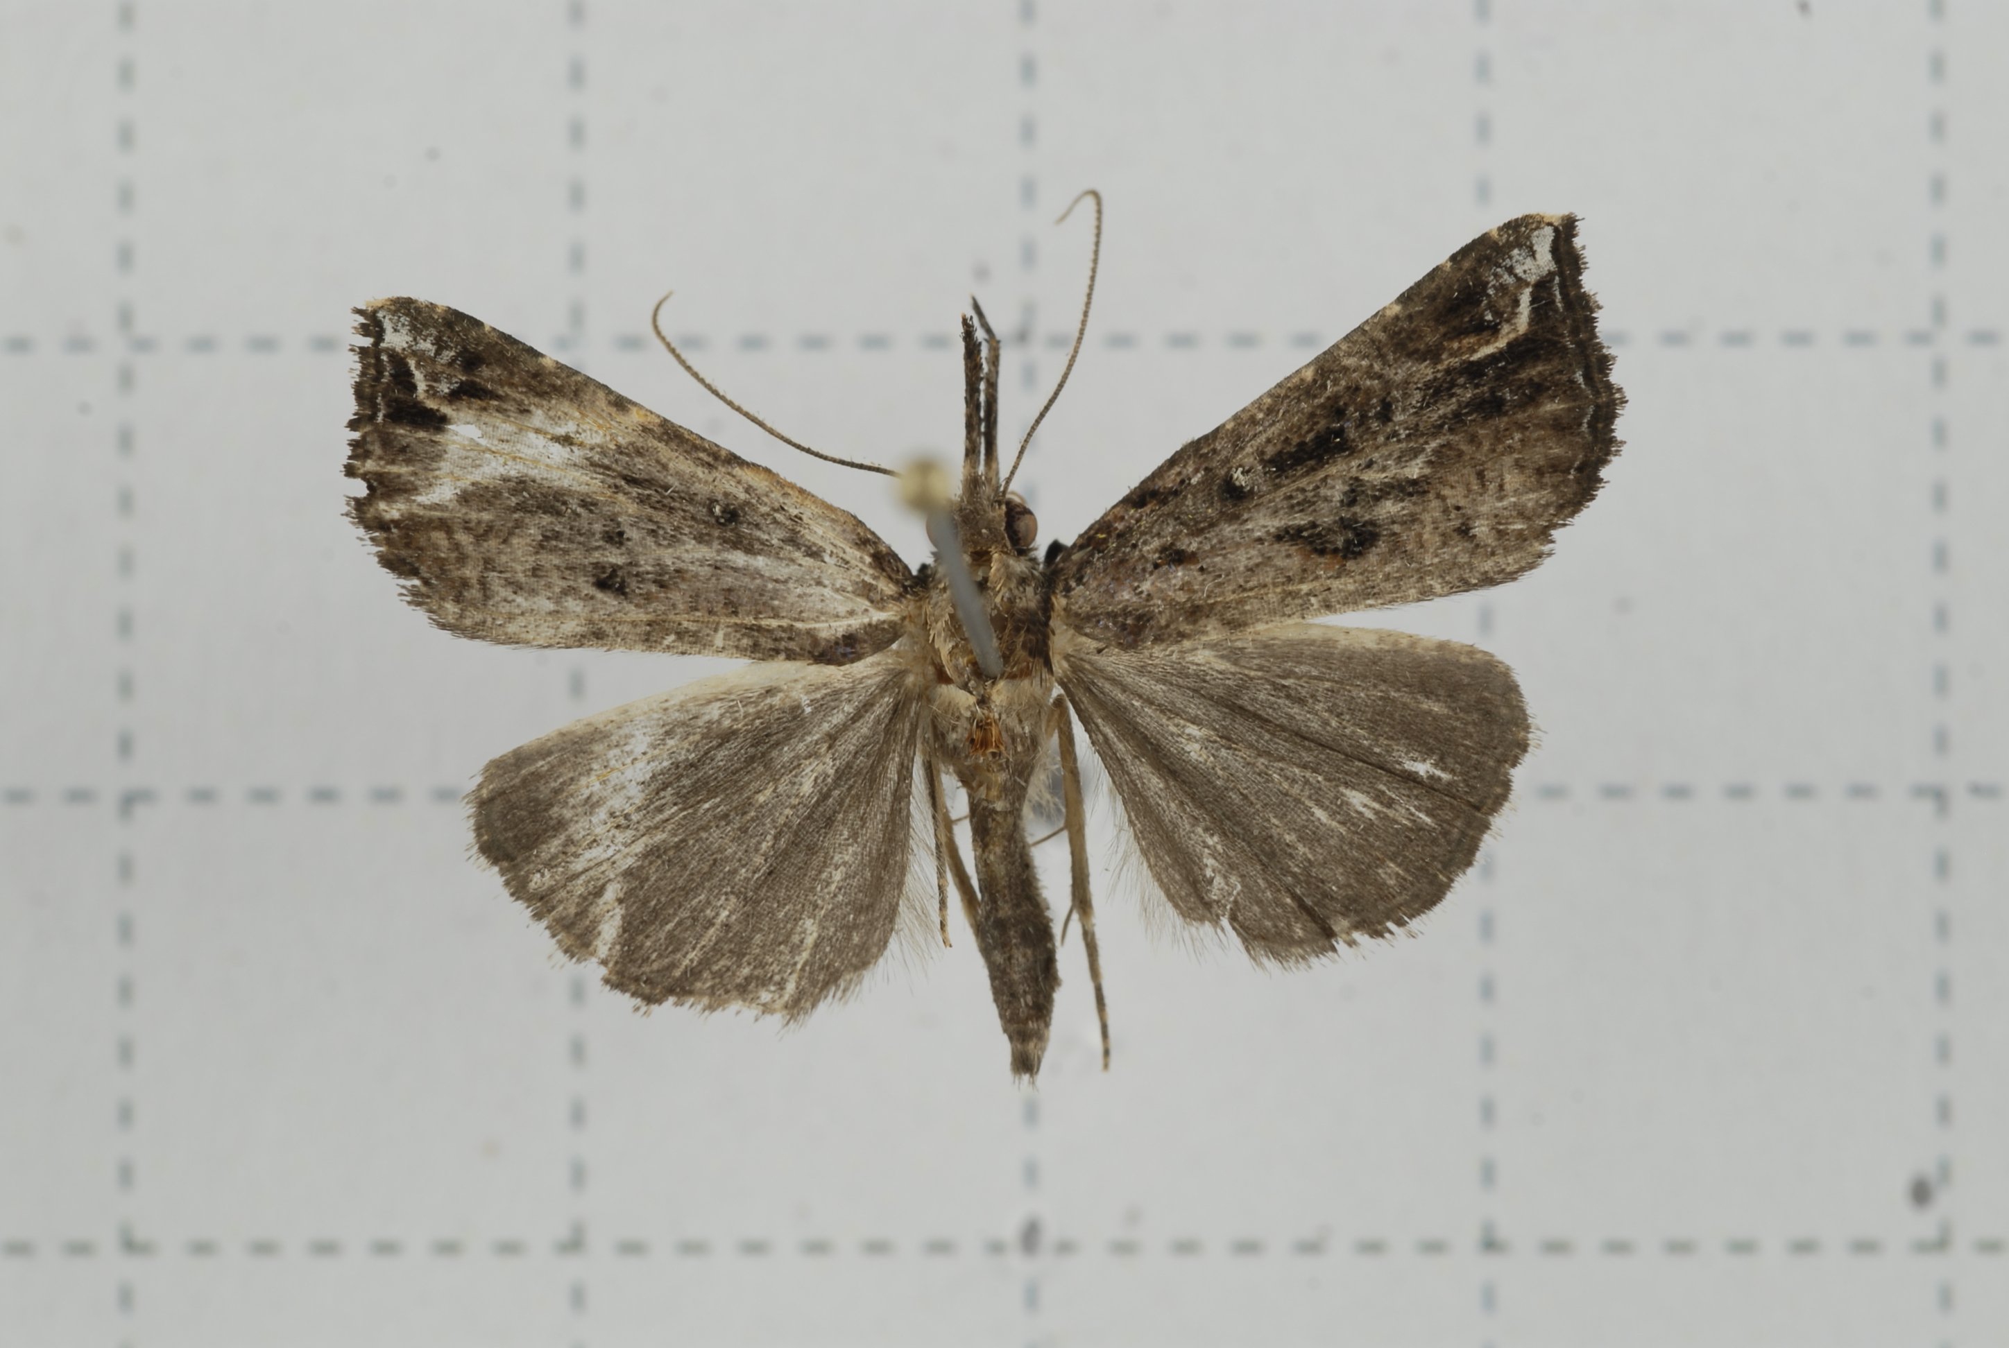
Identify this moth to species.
Hypena kanshireiensis
